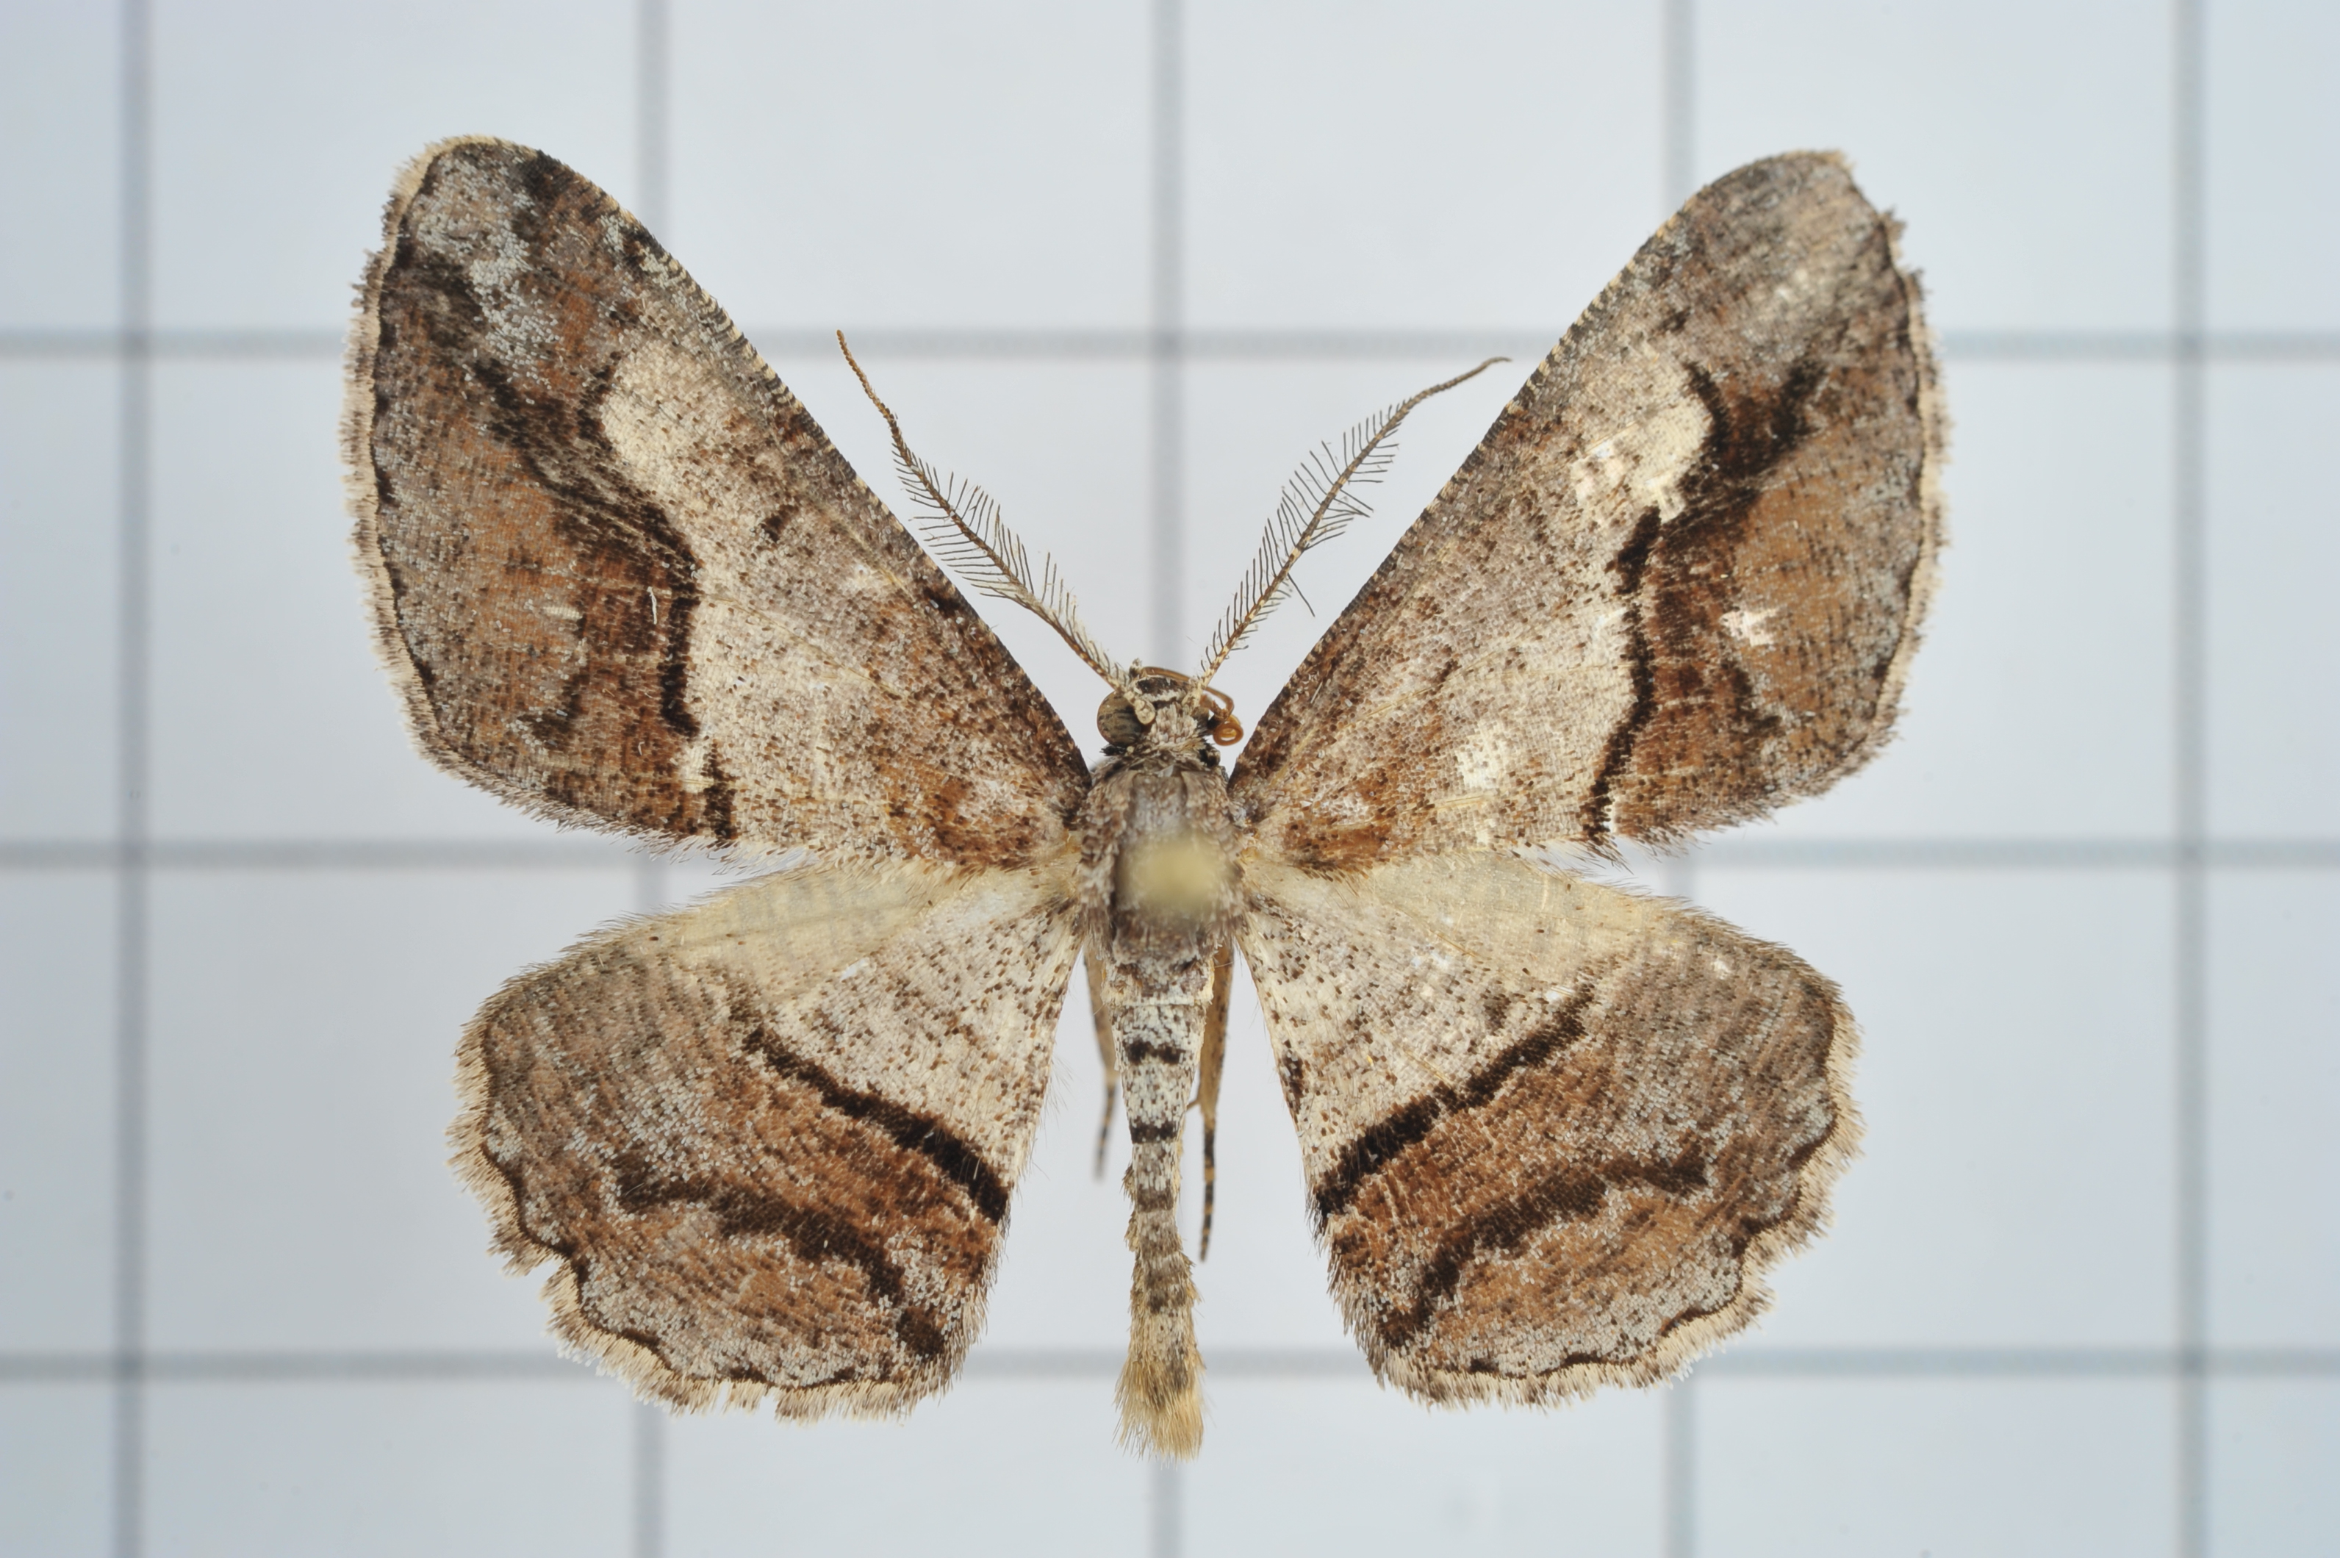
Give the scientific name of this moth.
Rikiosatoa mavi
